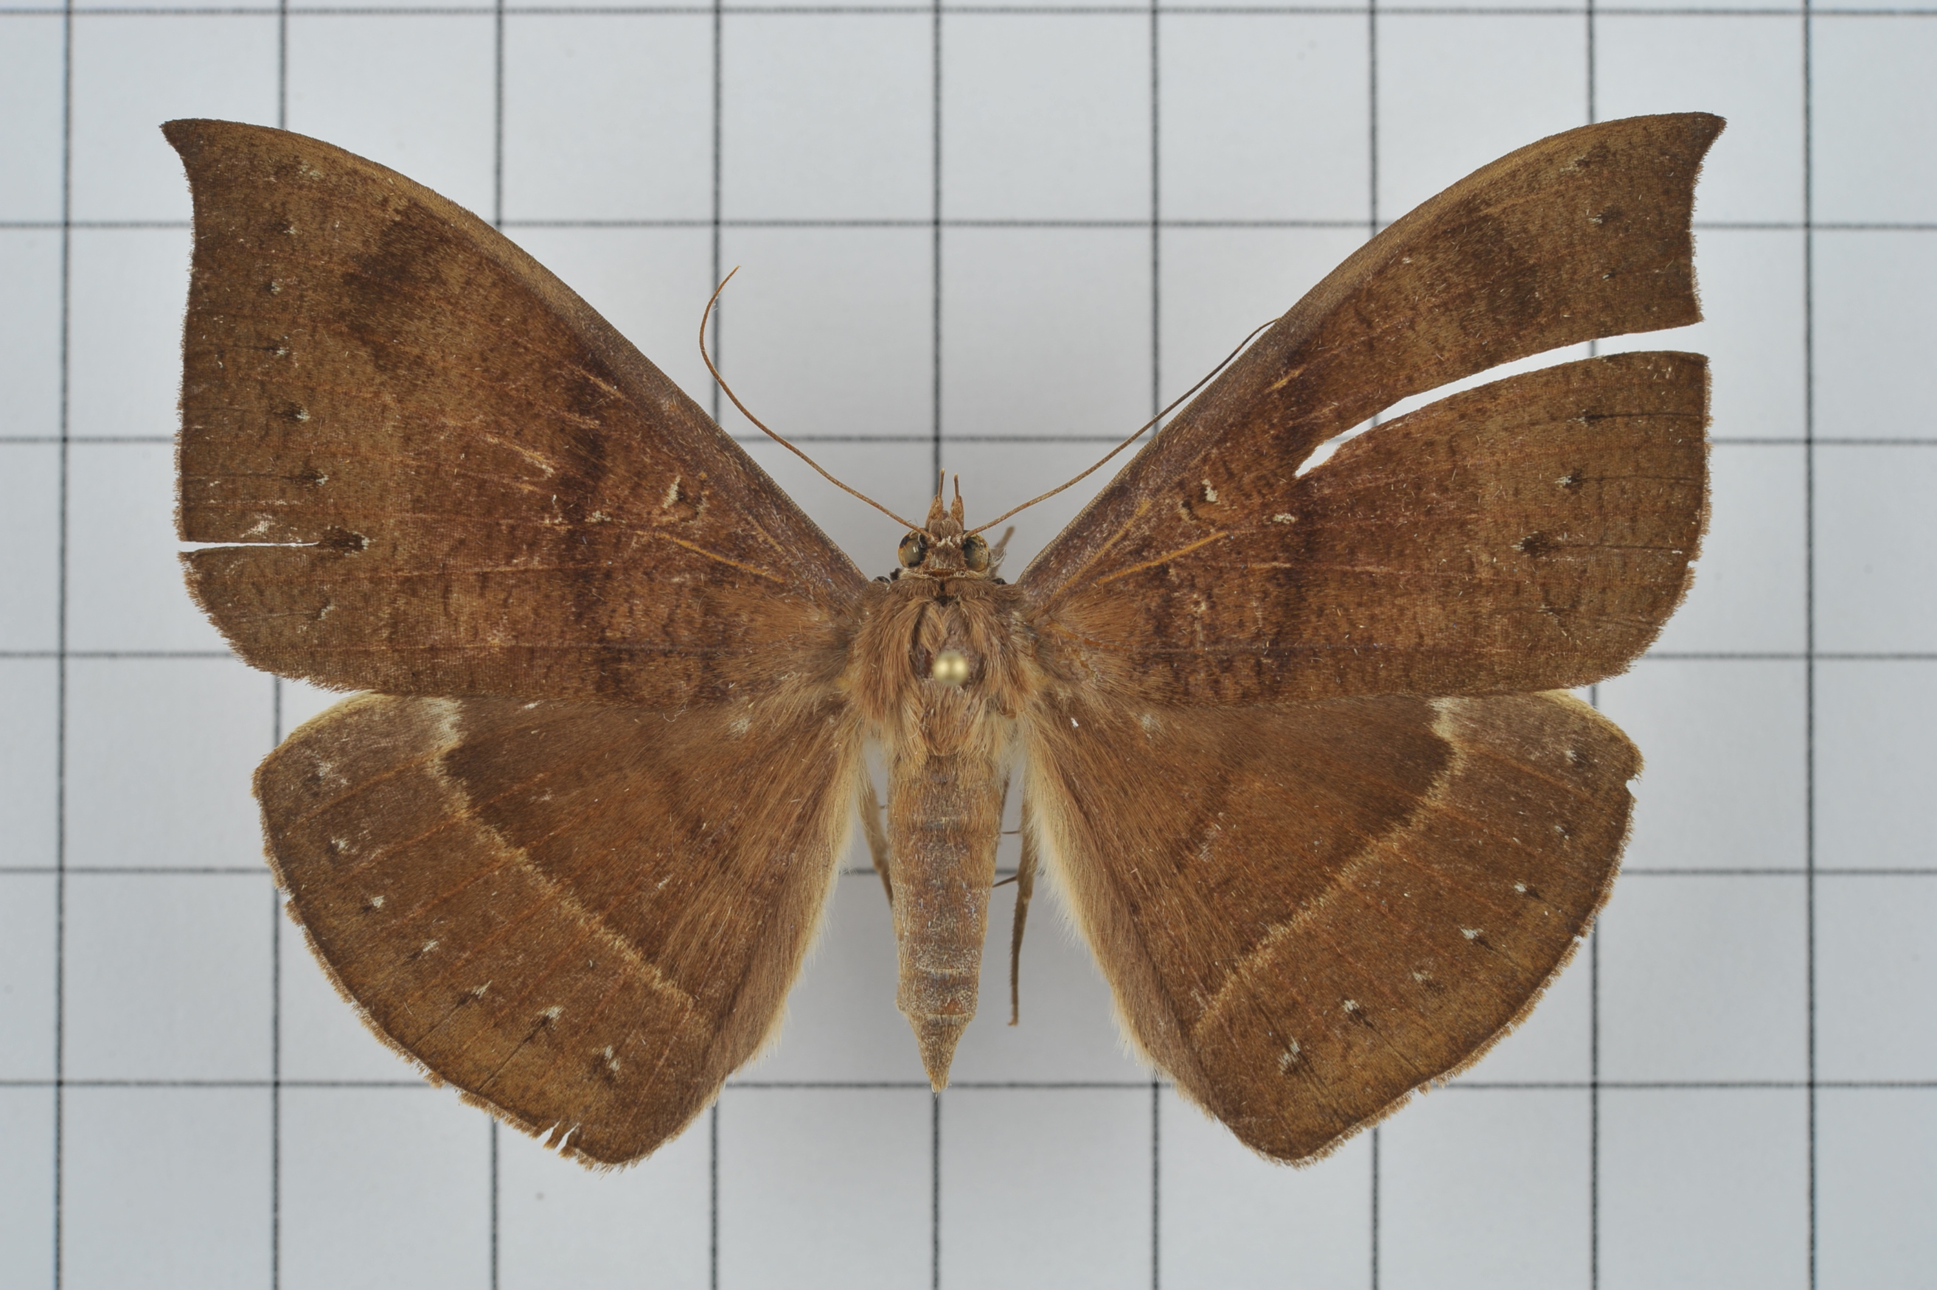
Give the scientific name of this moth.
Lygniodes hypoleuca
